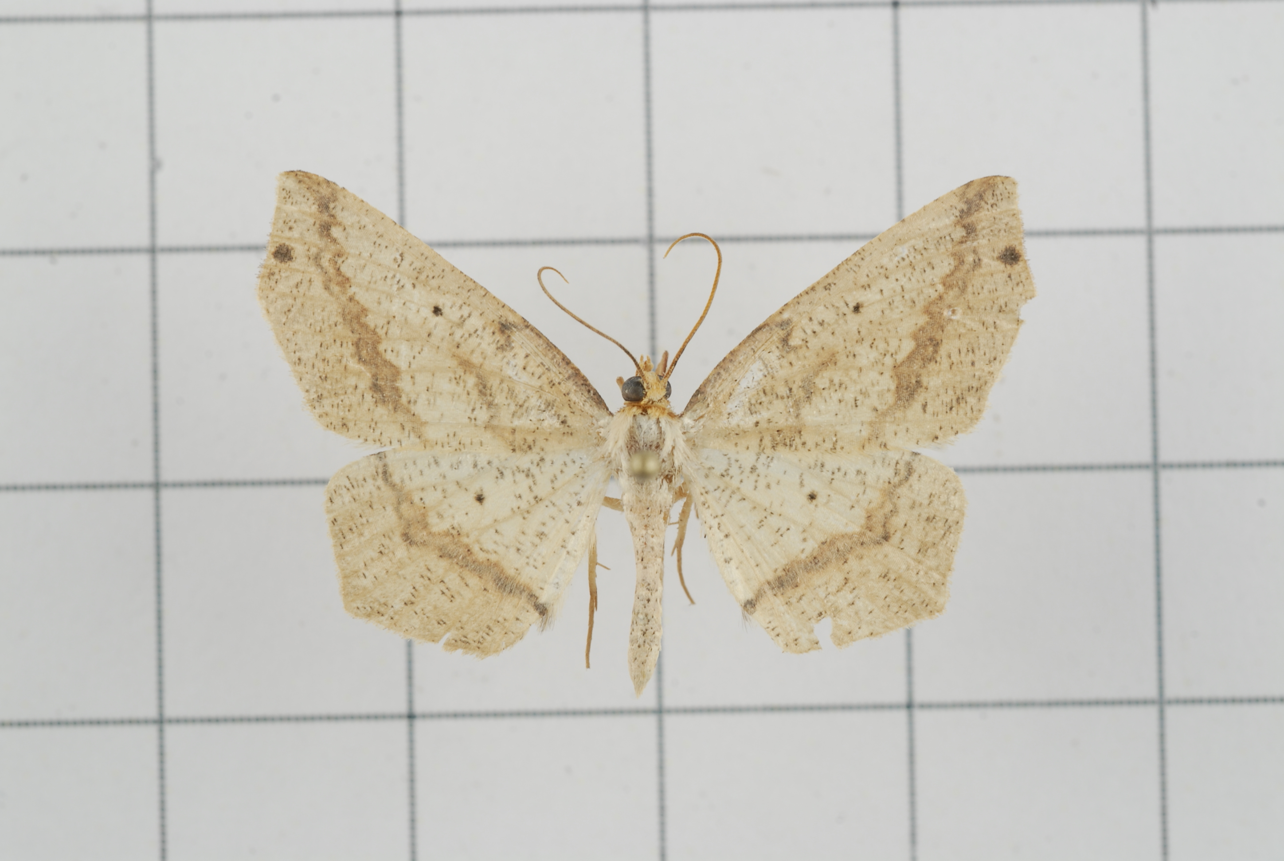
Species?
Pareclipsis serrulata
